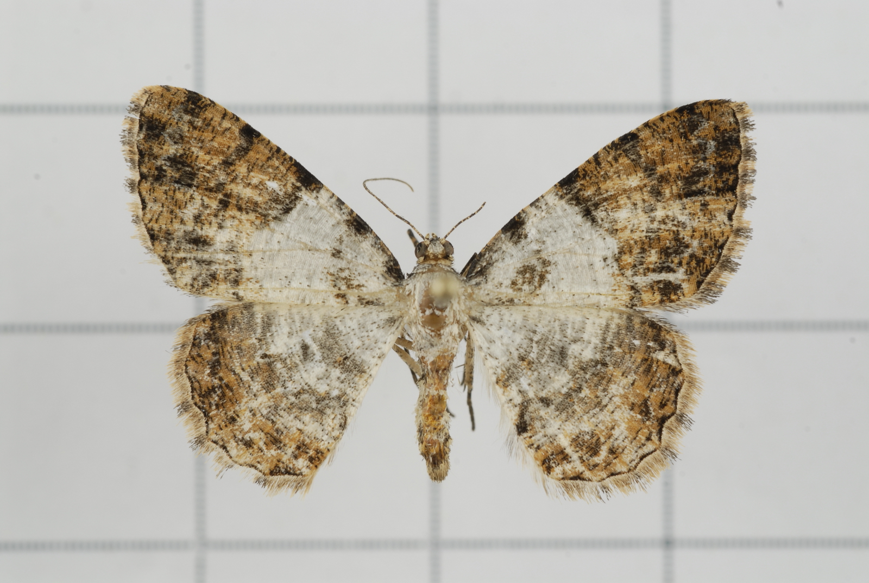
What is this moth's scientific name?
Psilalcis albibasis
